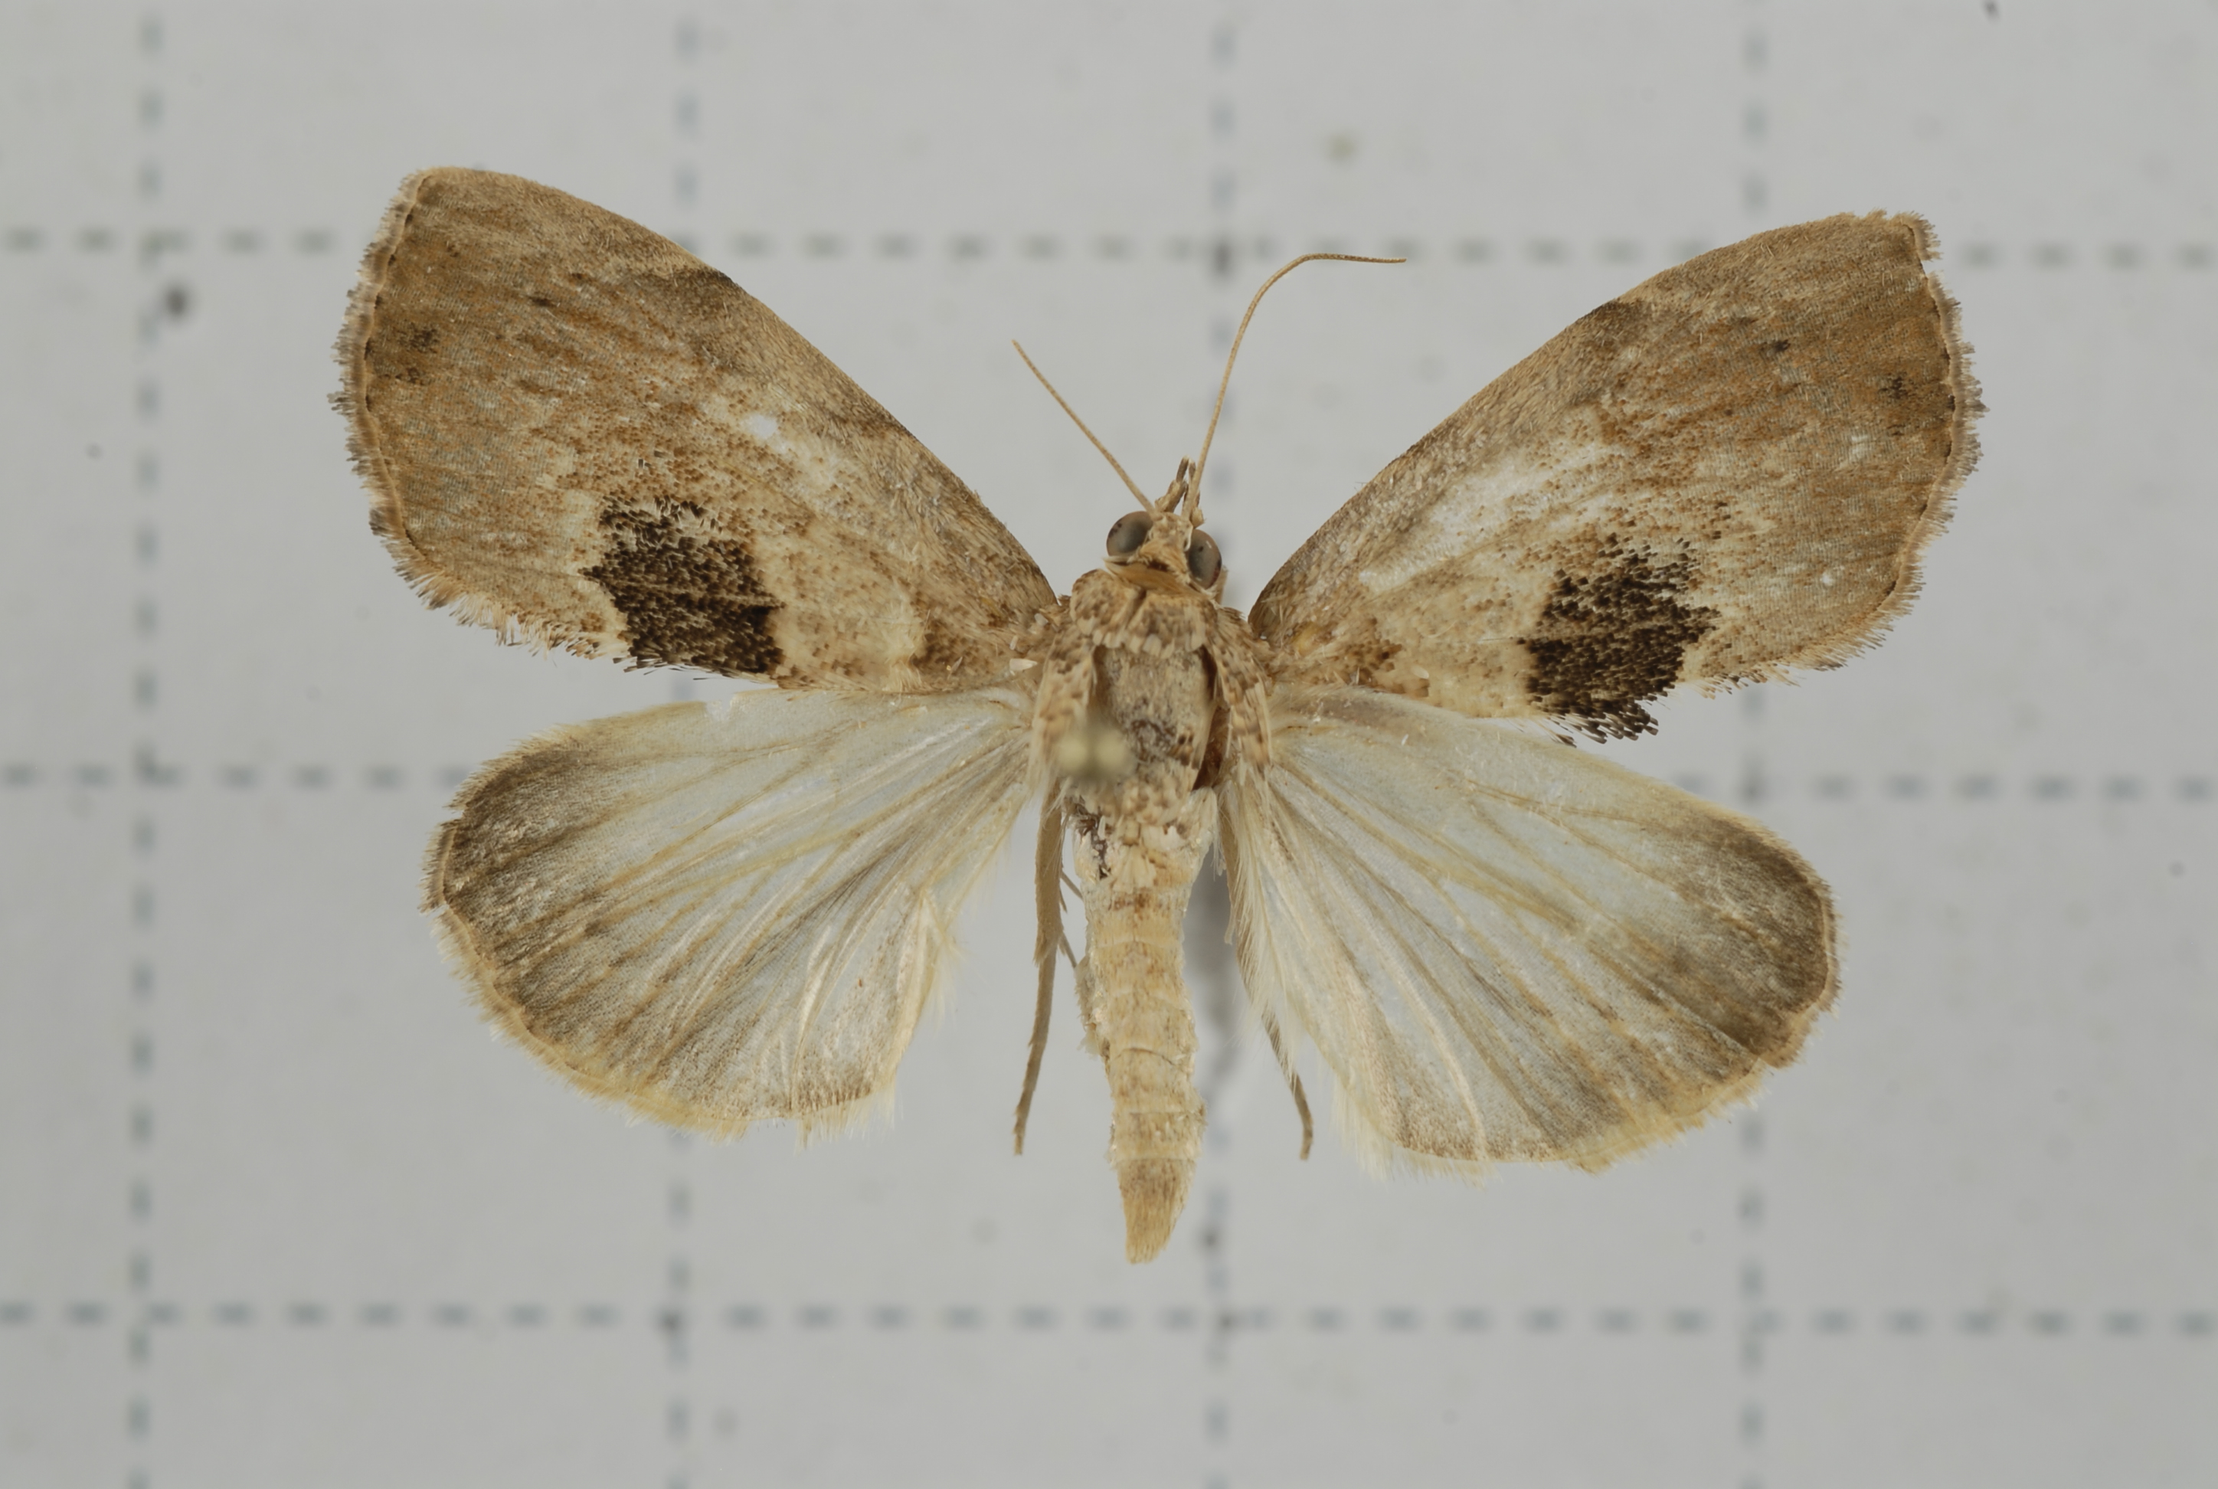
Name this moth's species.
Crocidolomia suffusalis
